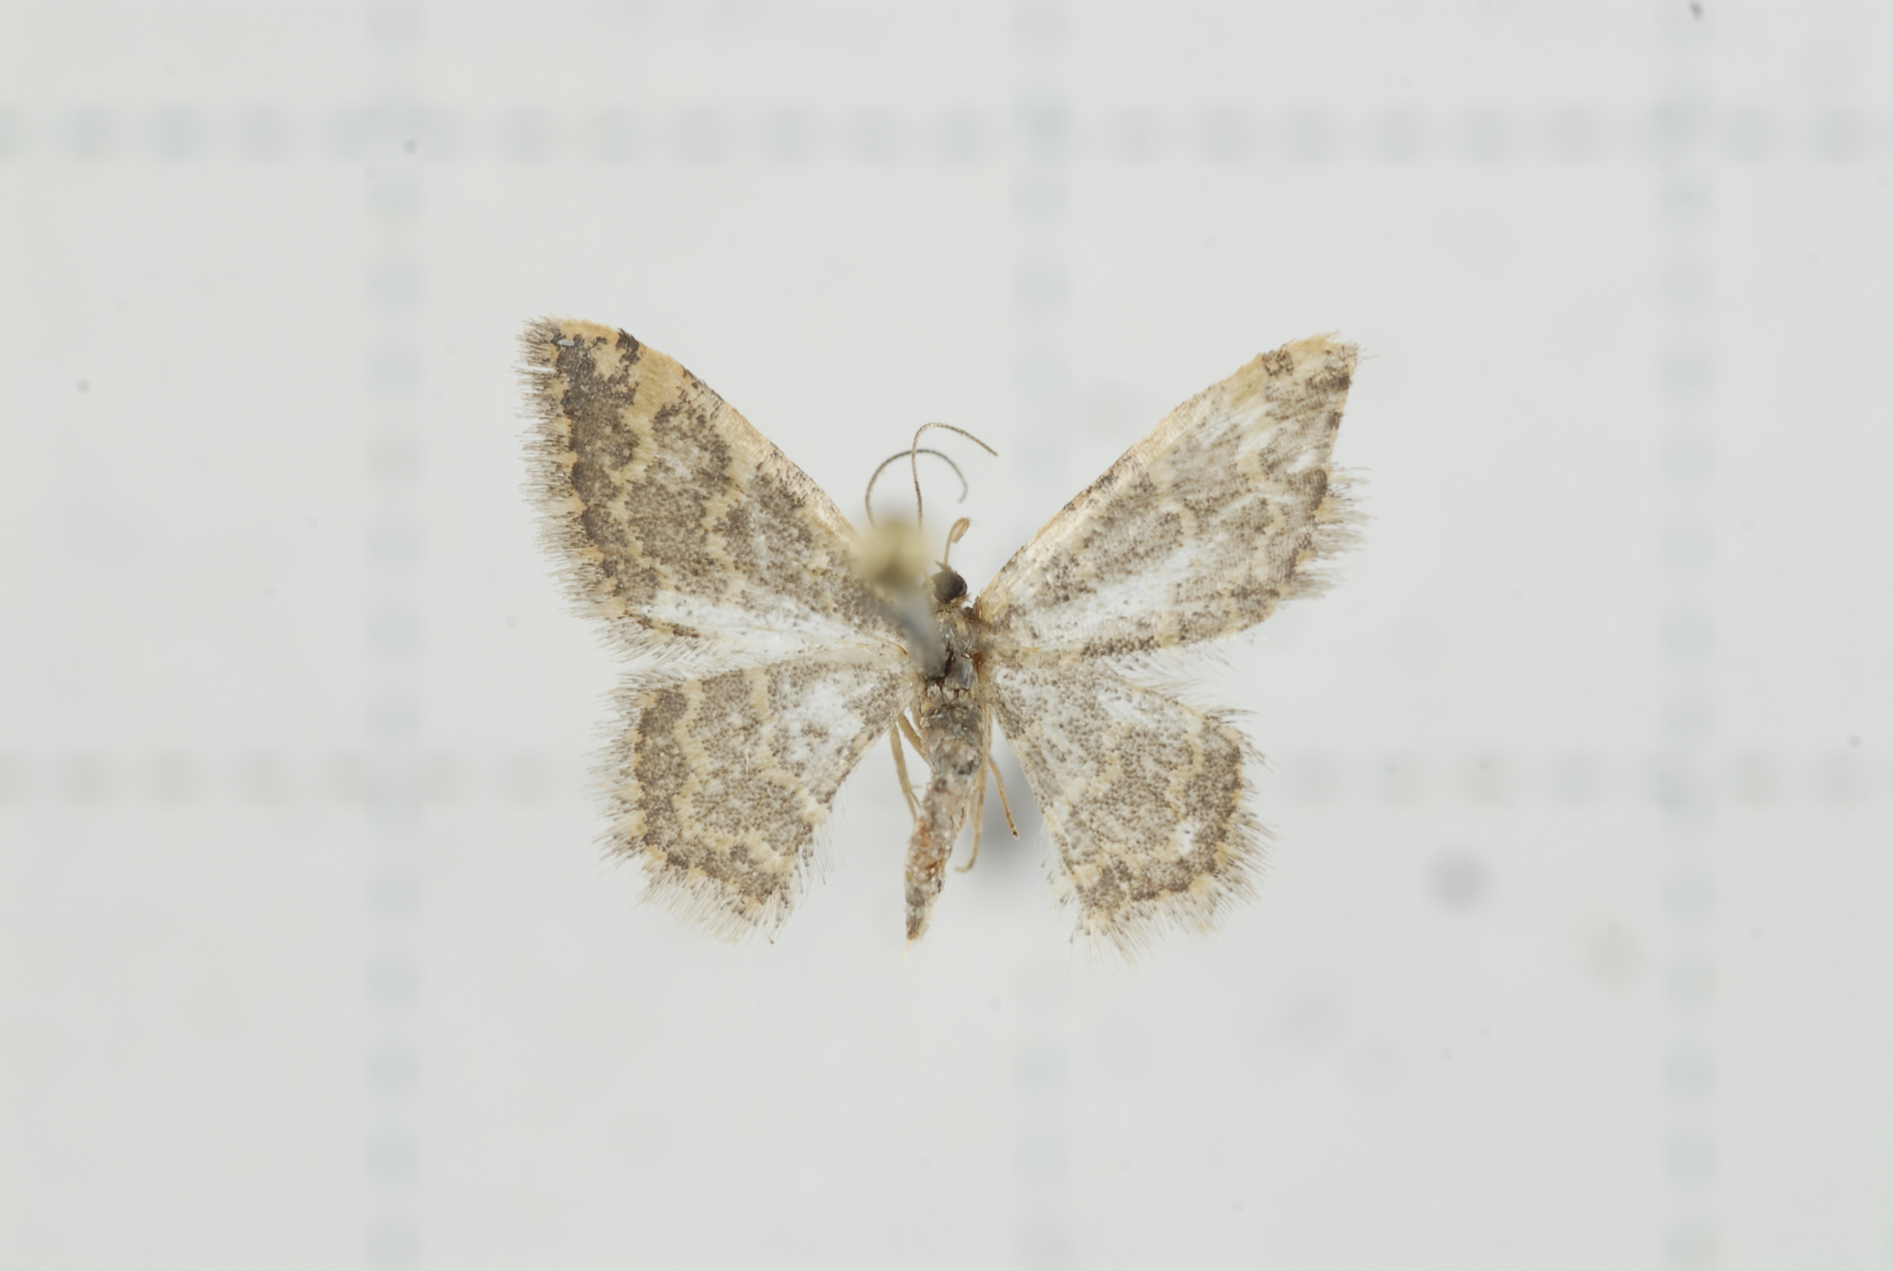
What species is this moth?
Idaea costiguttata
